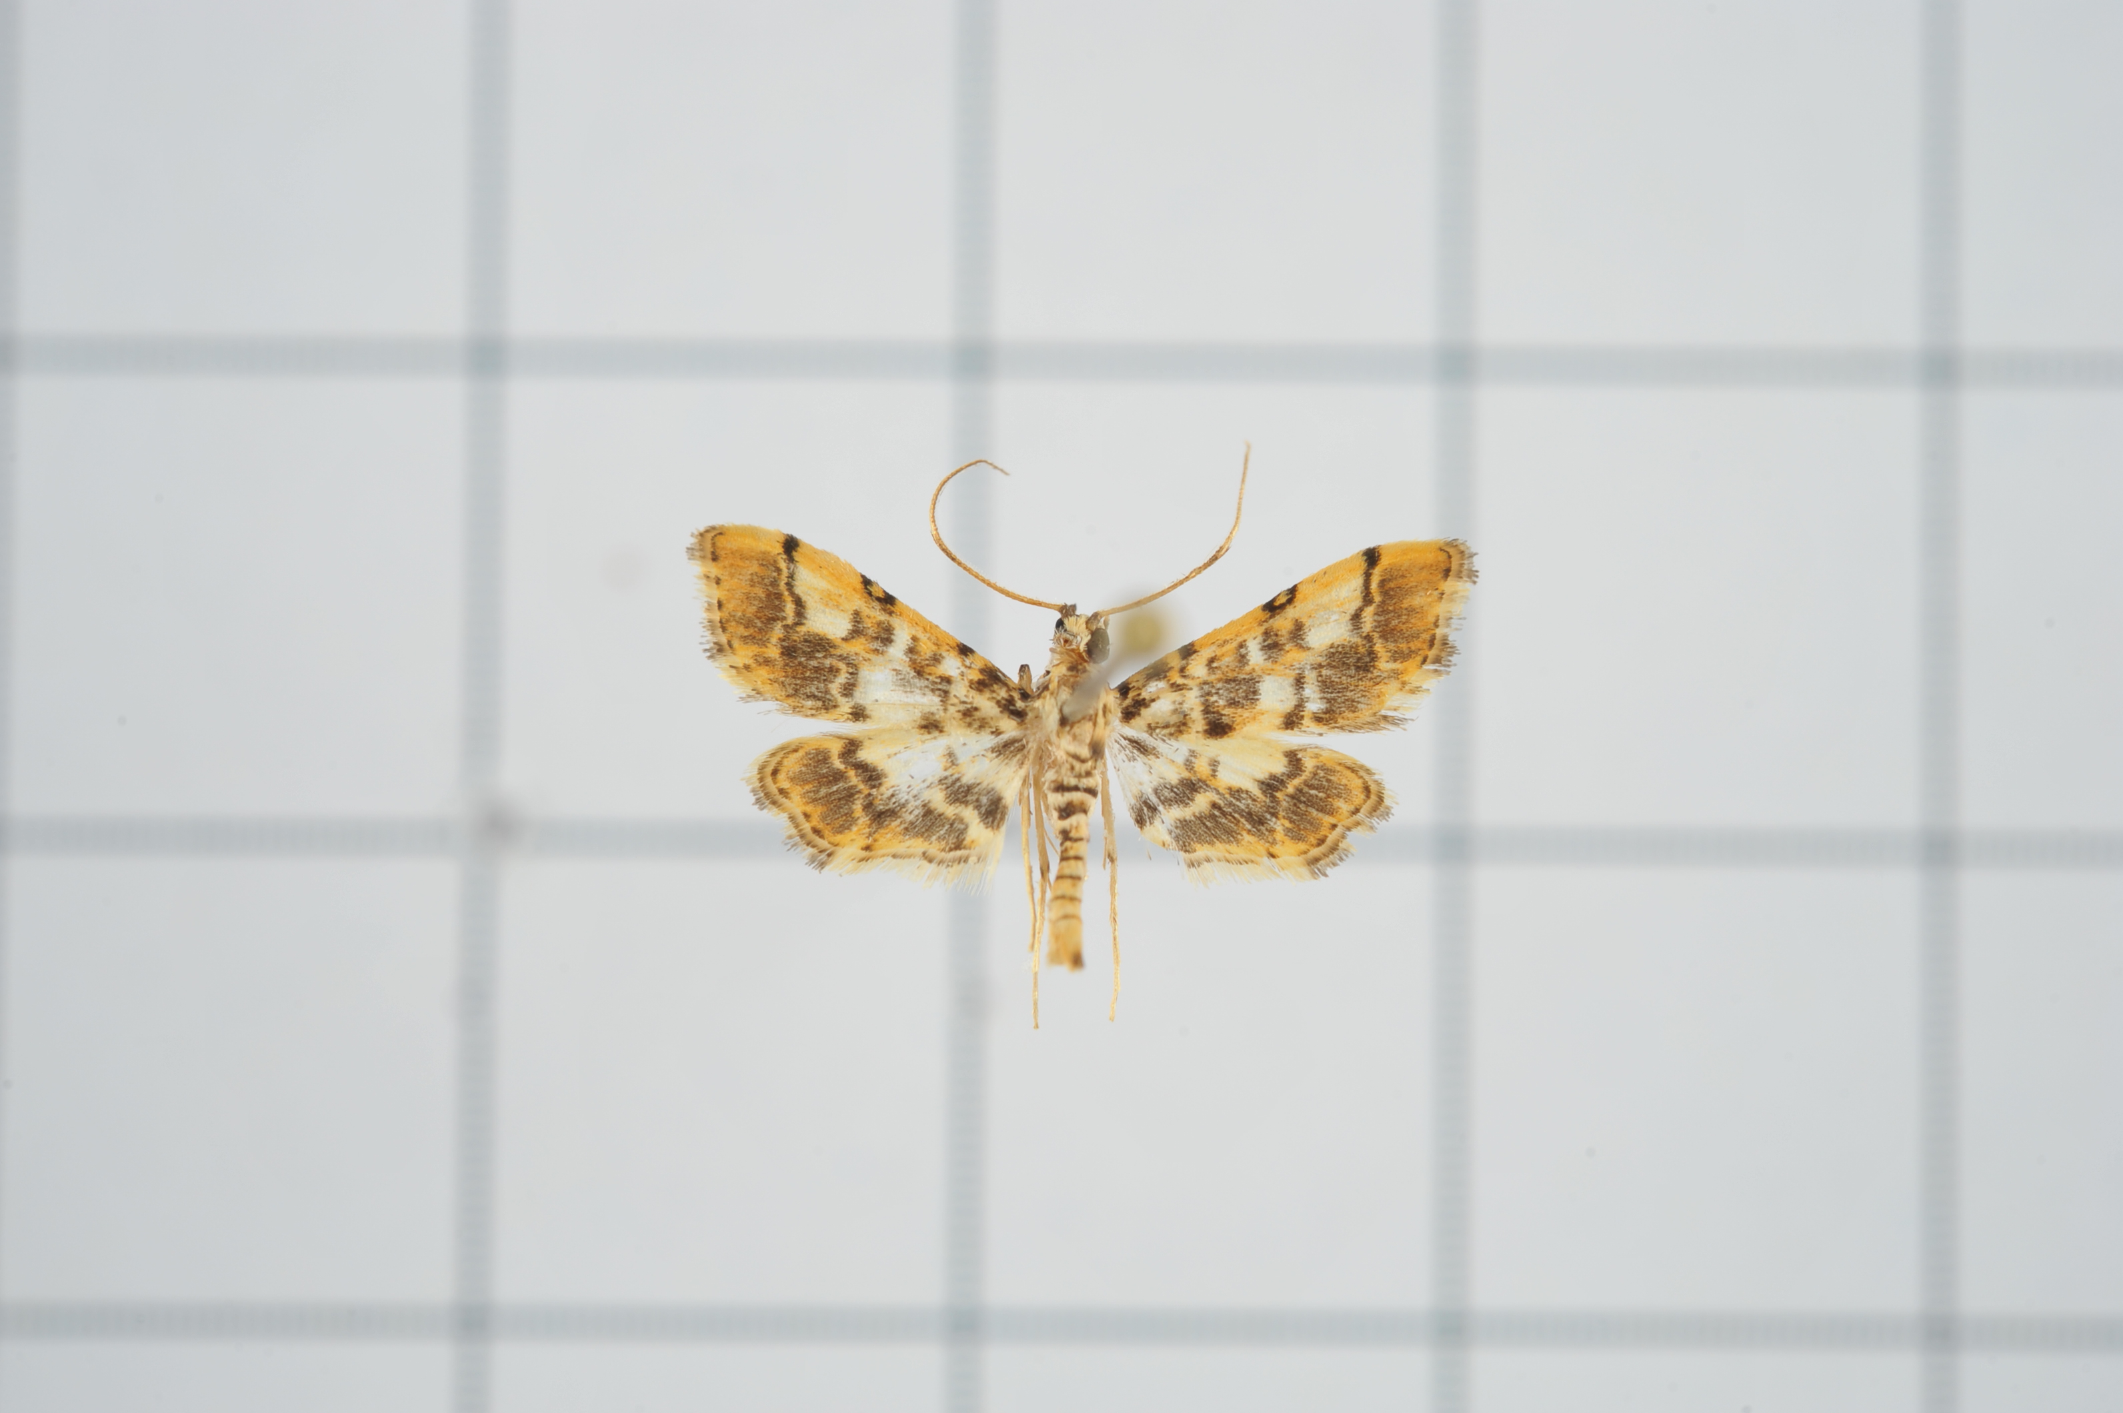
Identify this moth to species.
Lamprosema commixta
